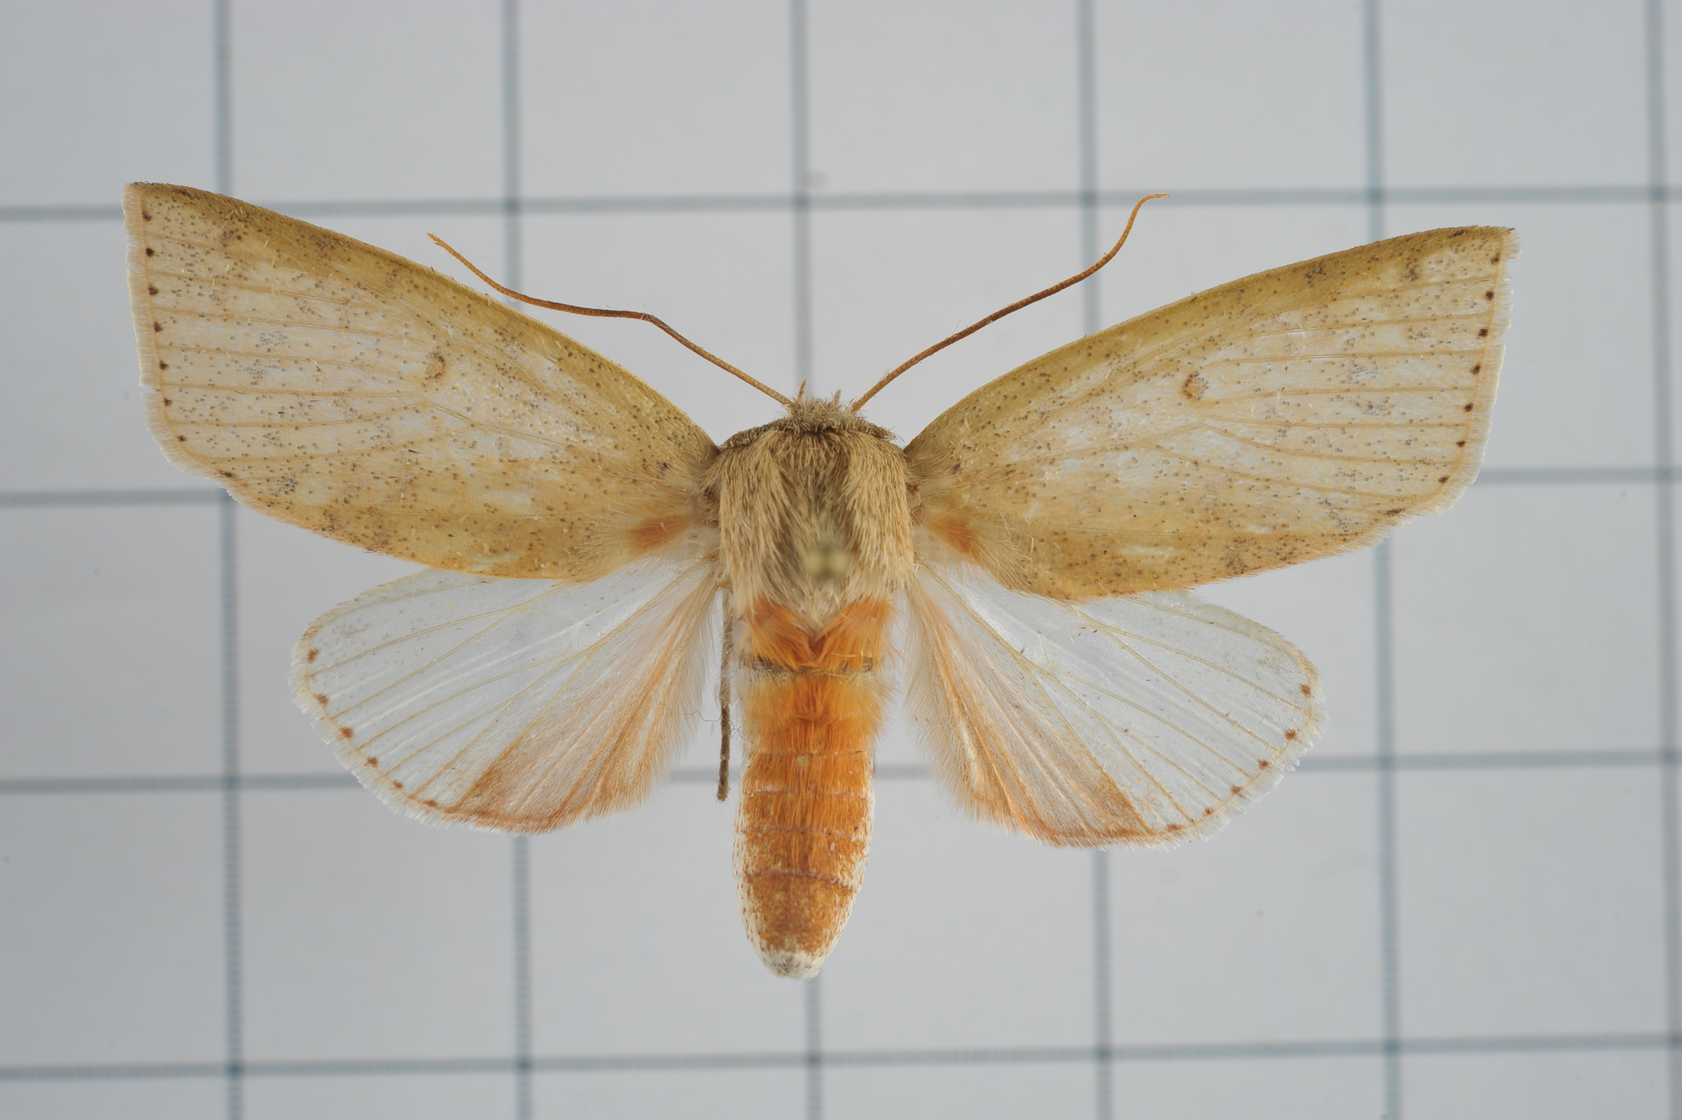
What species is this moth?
Tympanistes fusimargo
